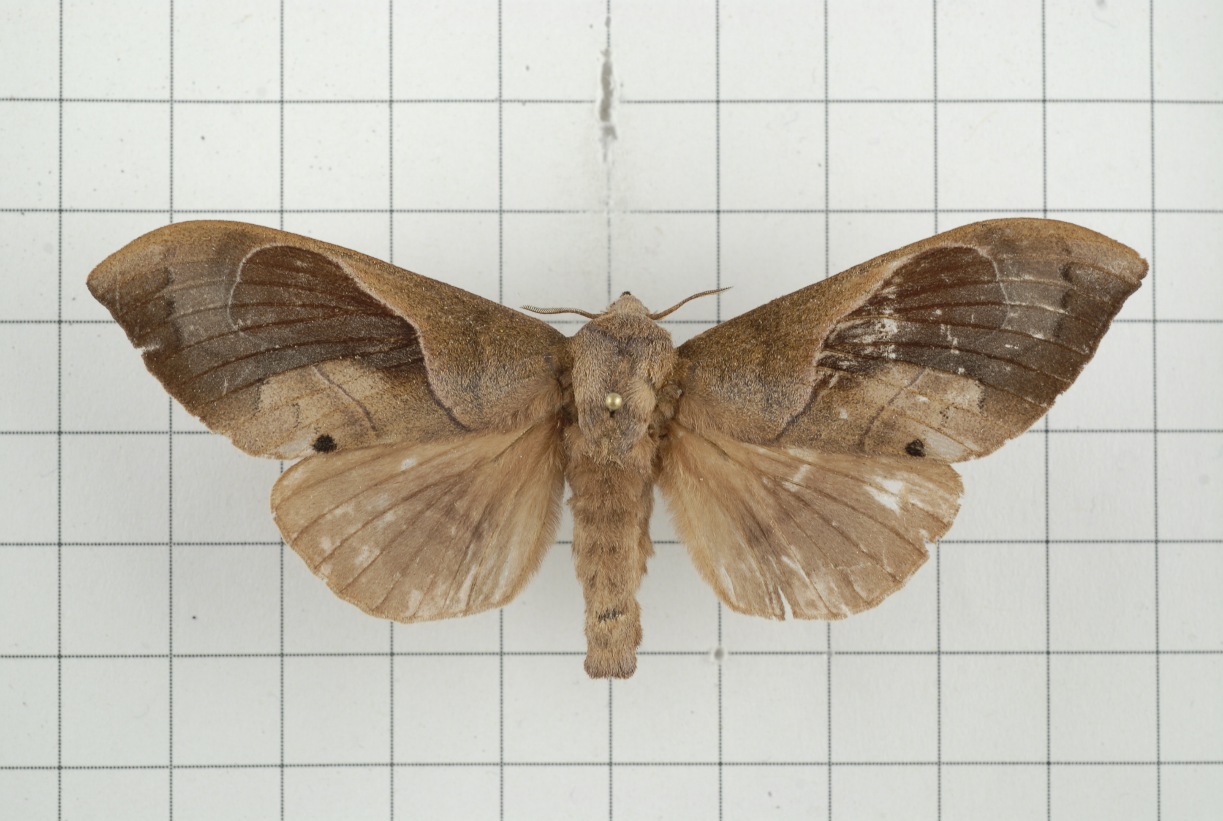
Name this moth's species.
Paralebeda femorata mirabilis
